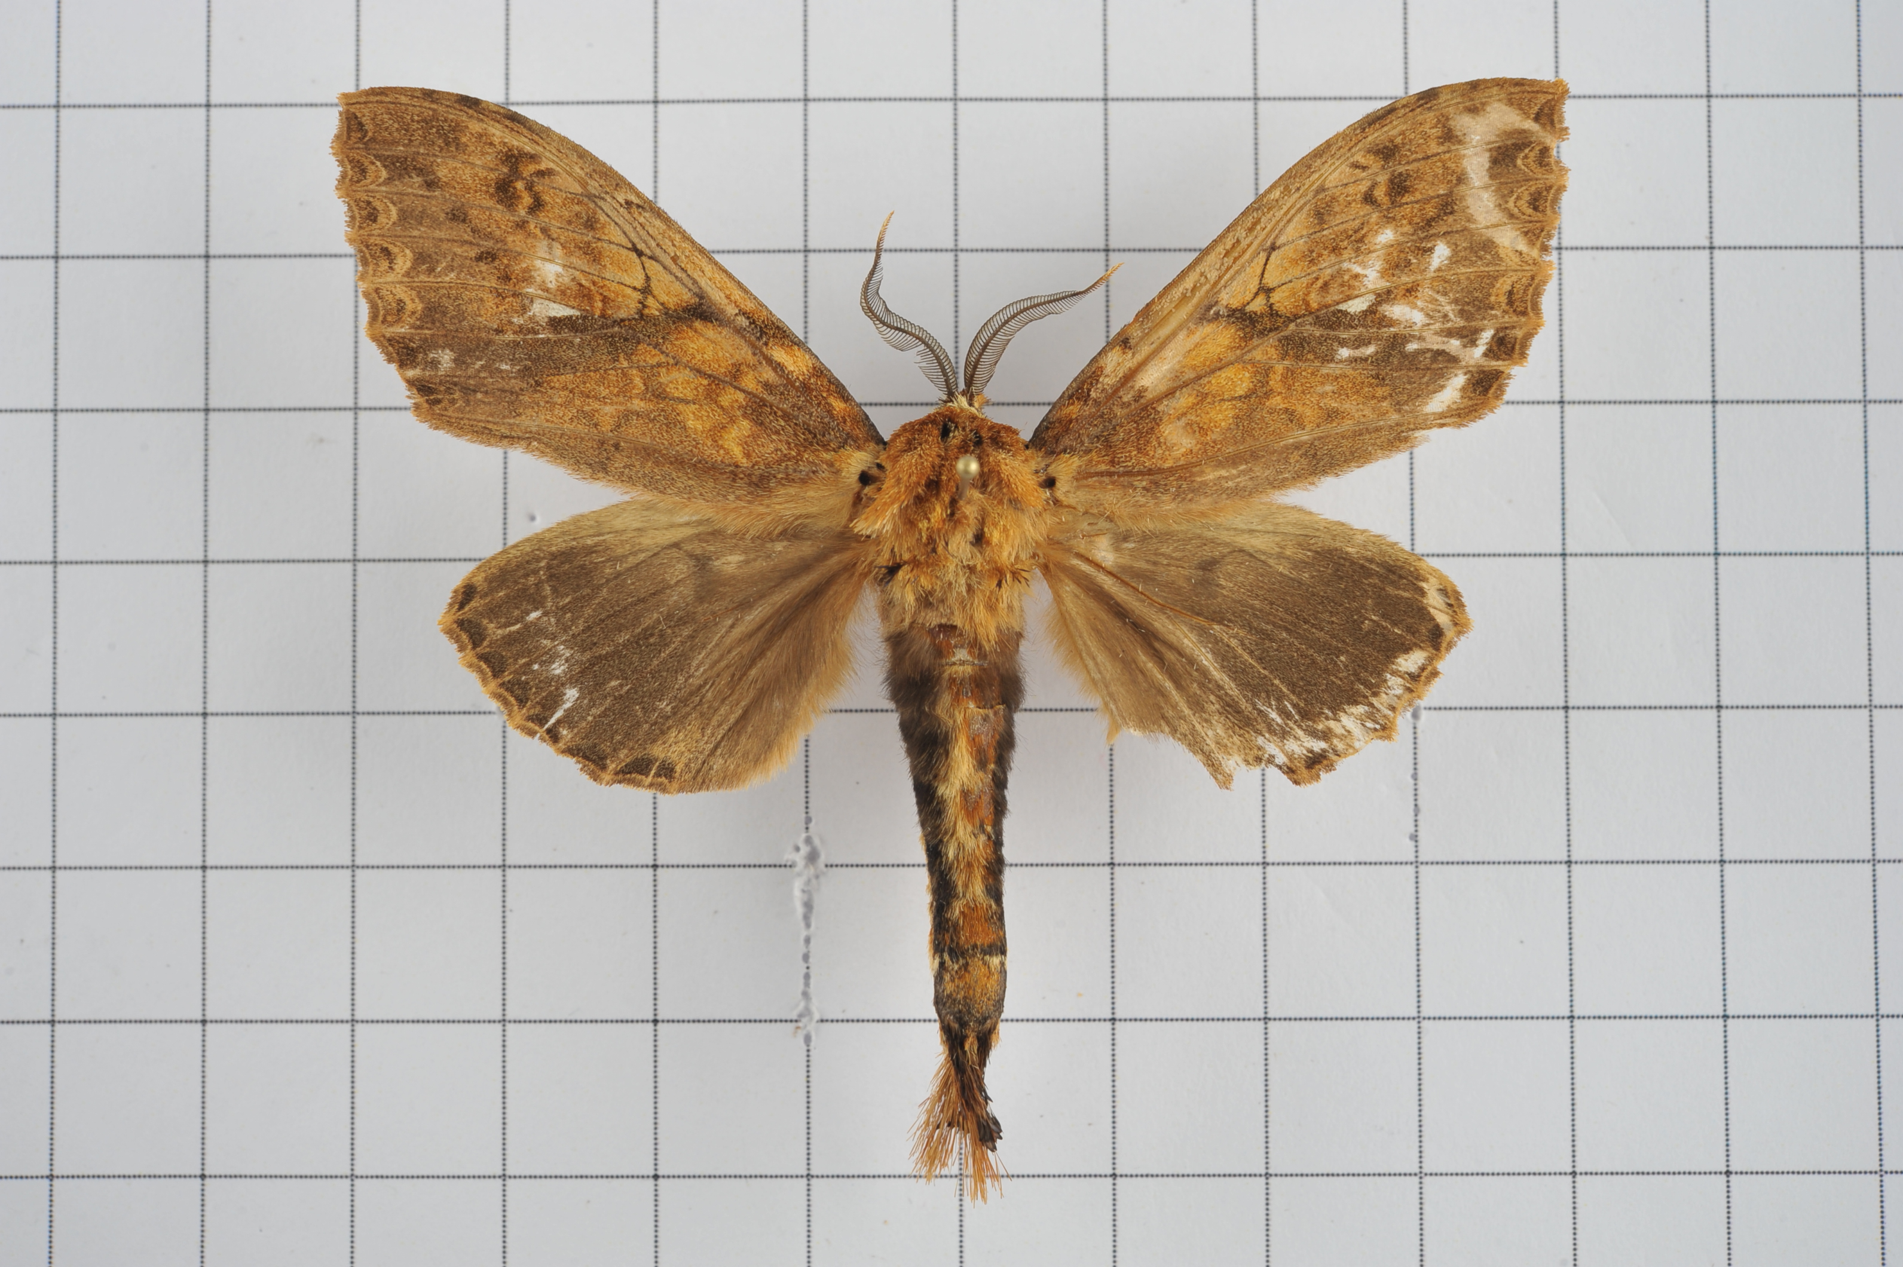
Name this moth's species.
Dudusa synopla
